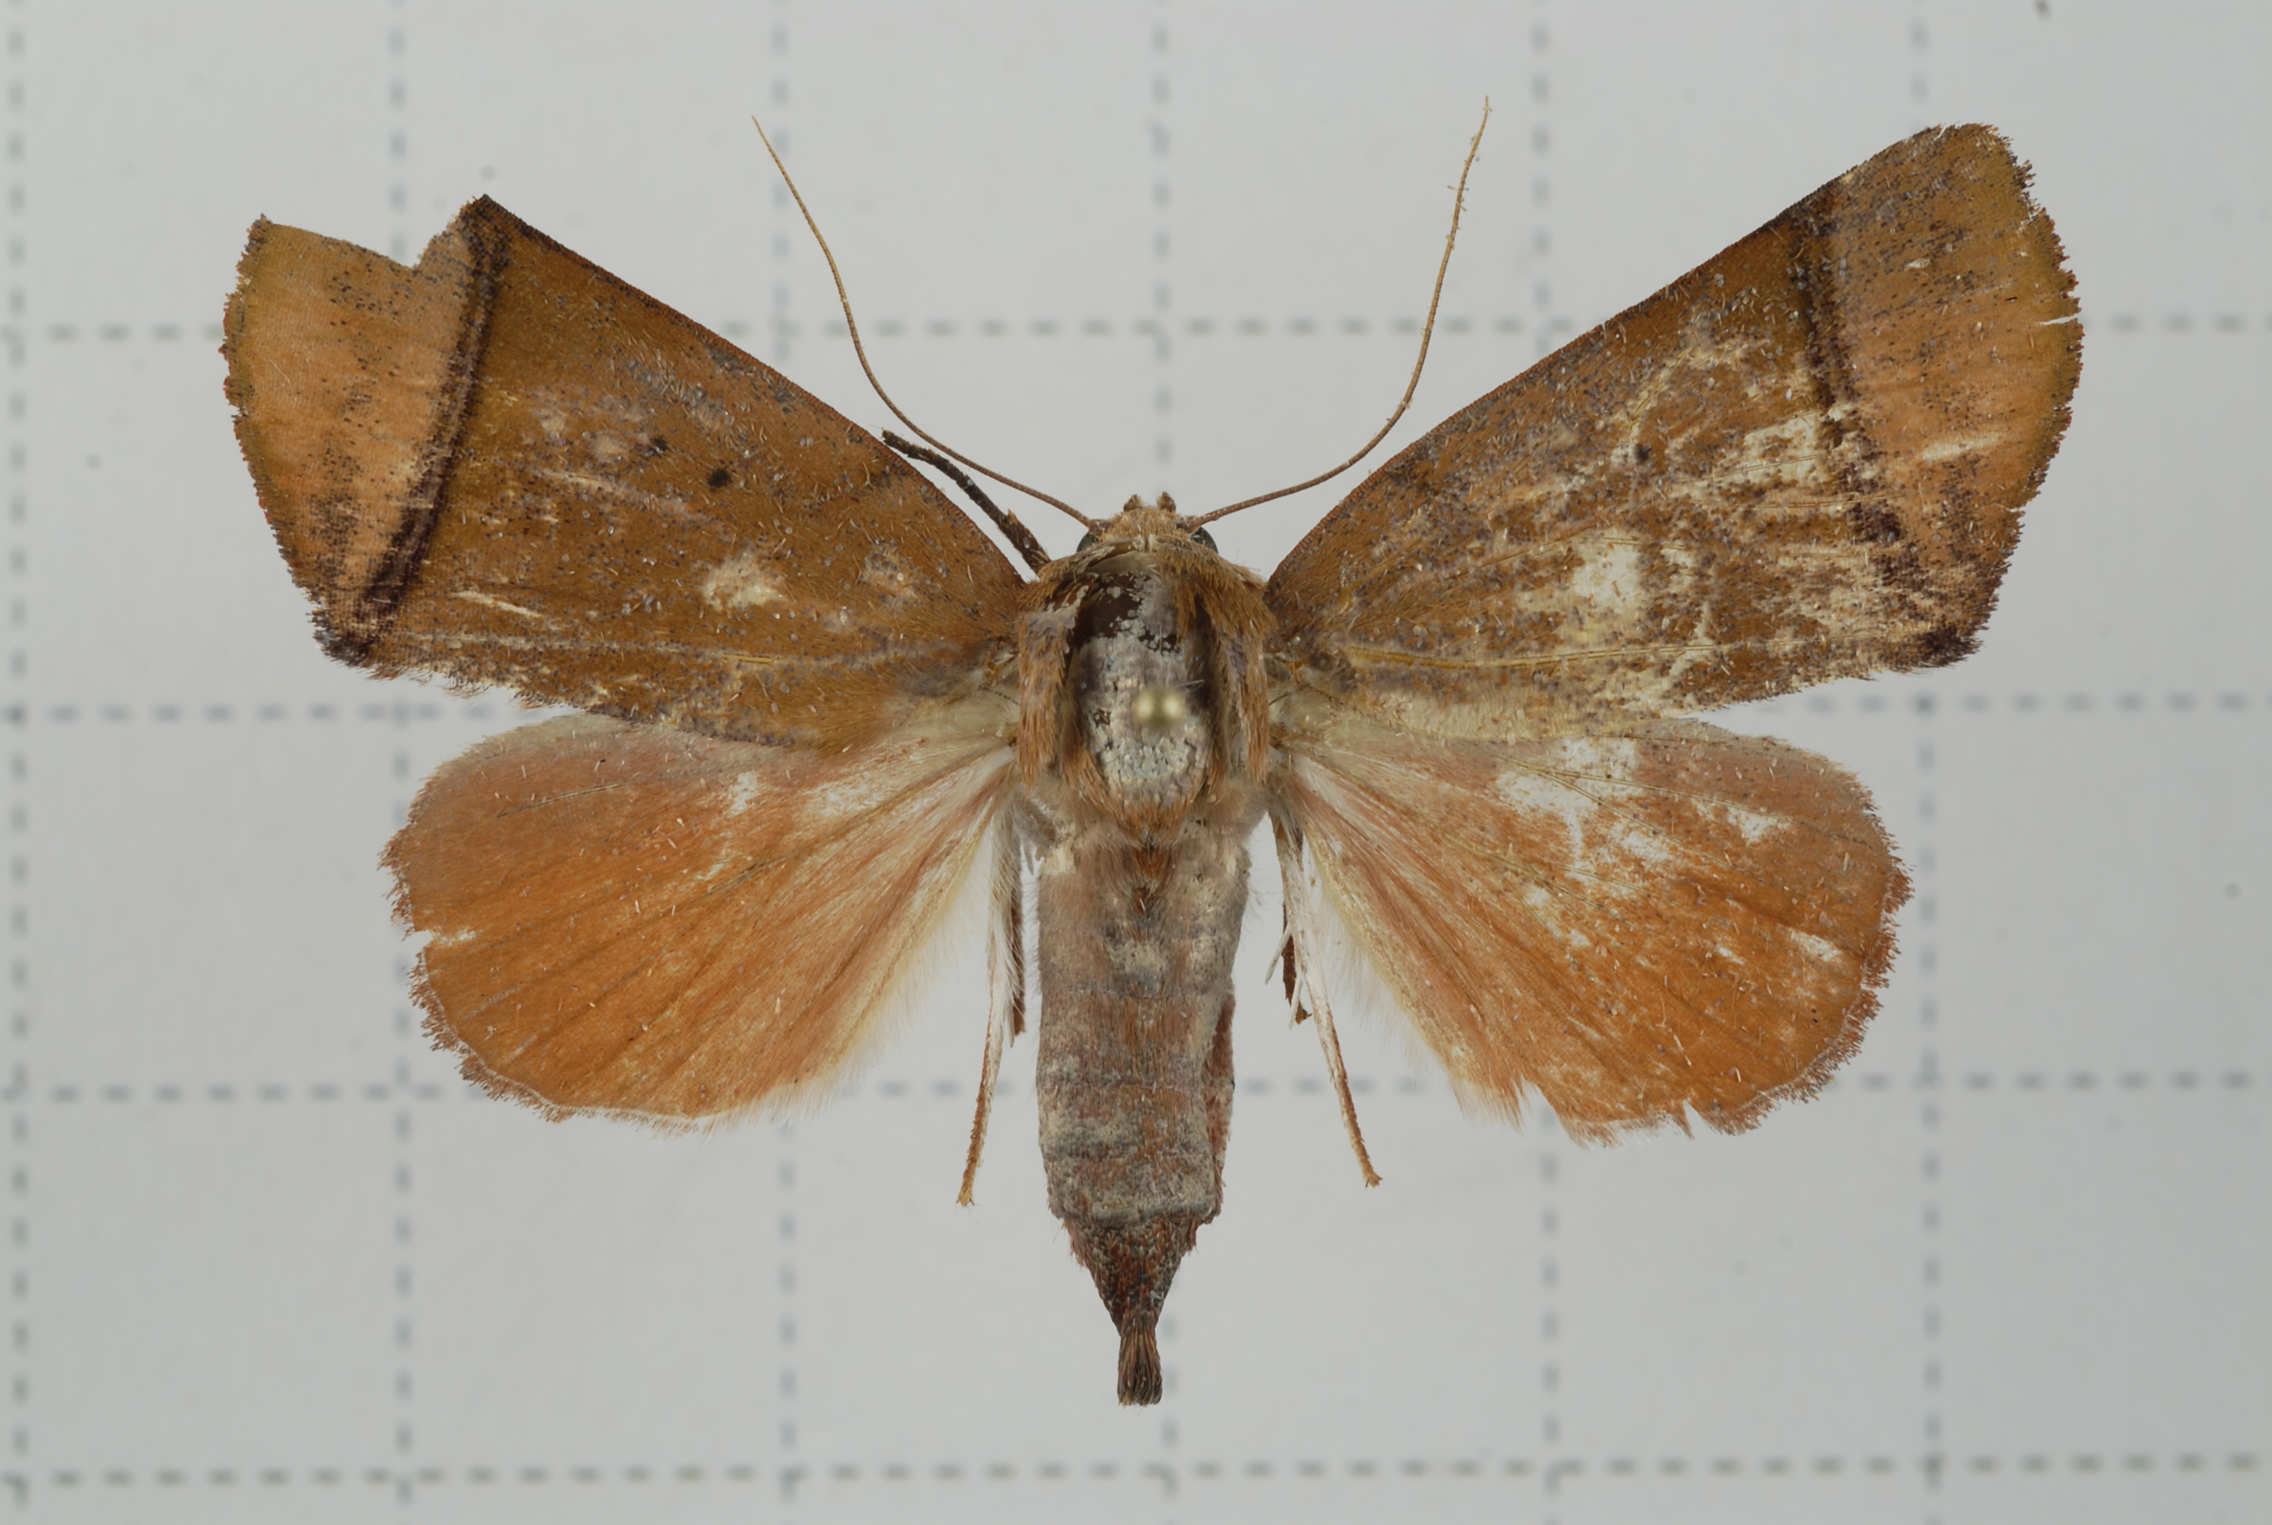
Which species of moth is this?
Carea varipes varipes
